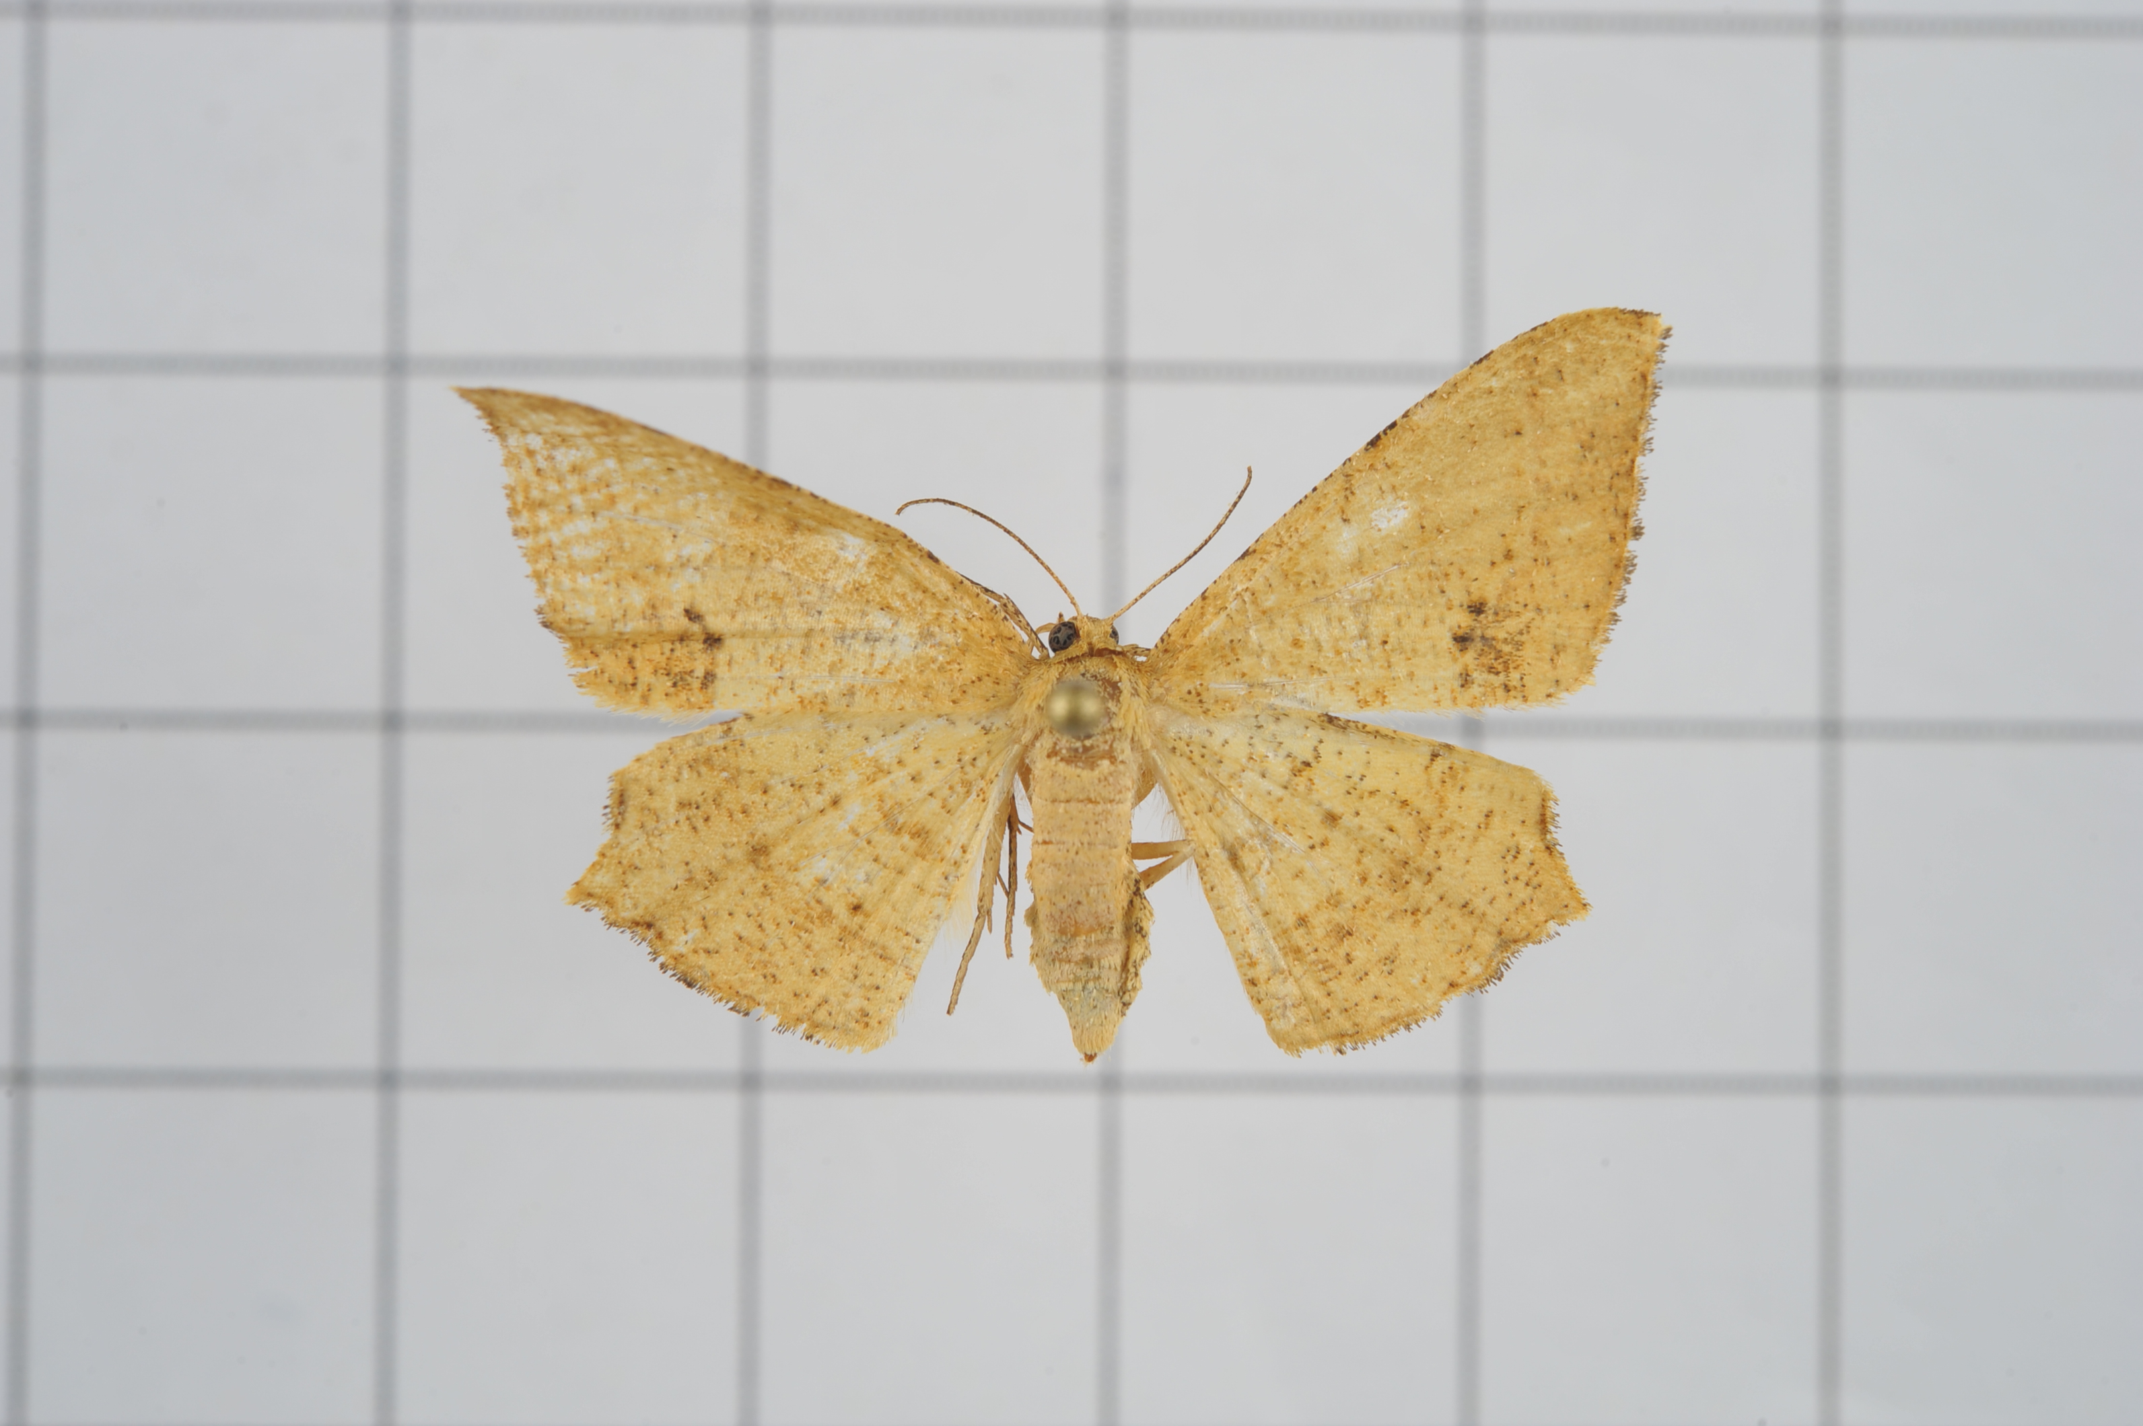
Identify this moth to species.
Krananda falcata
